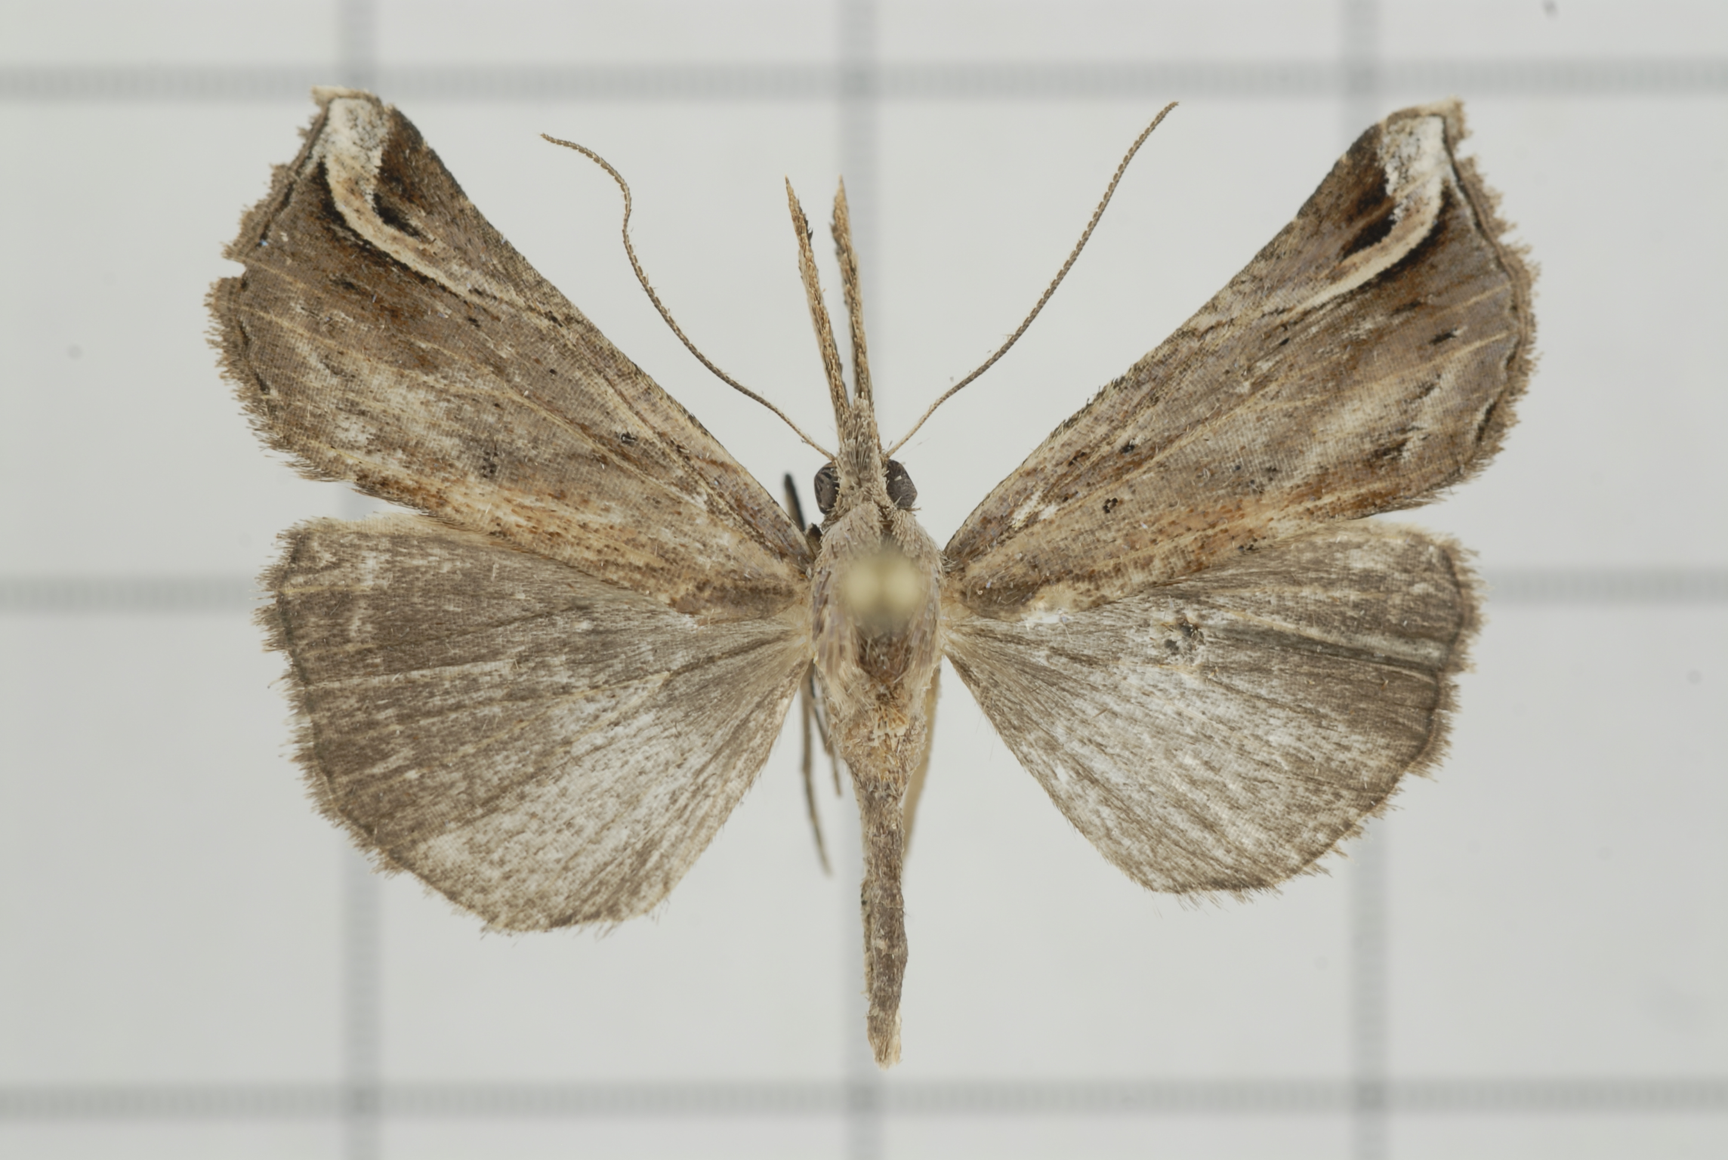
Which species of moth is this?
Hypena nepana
